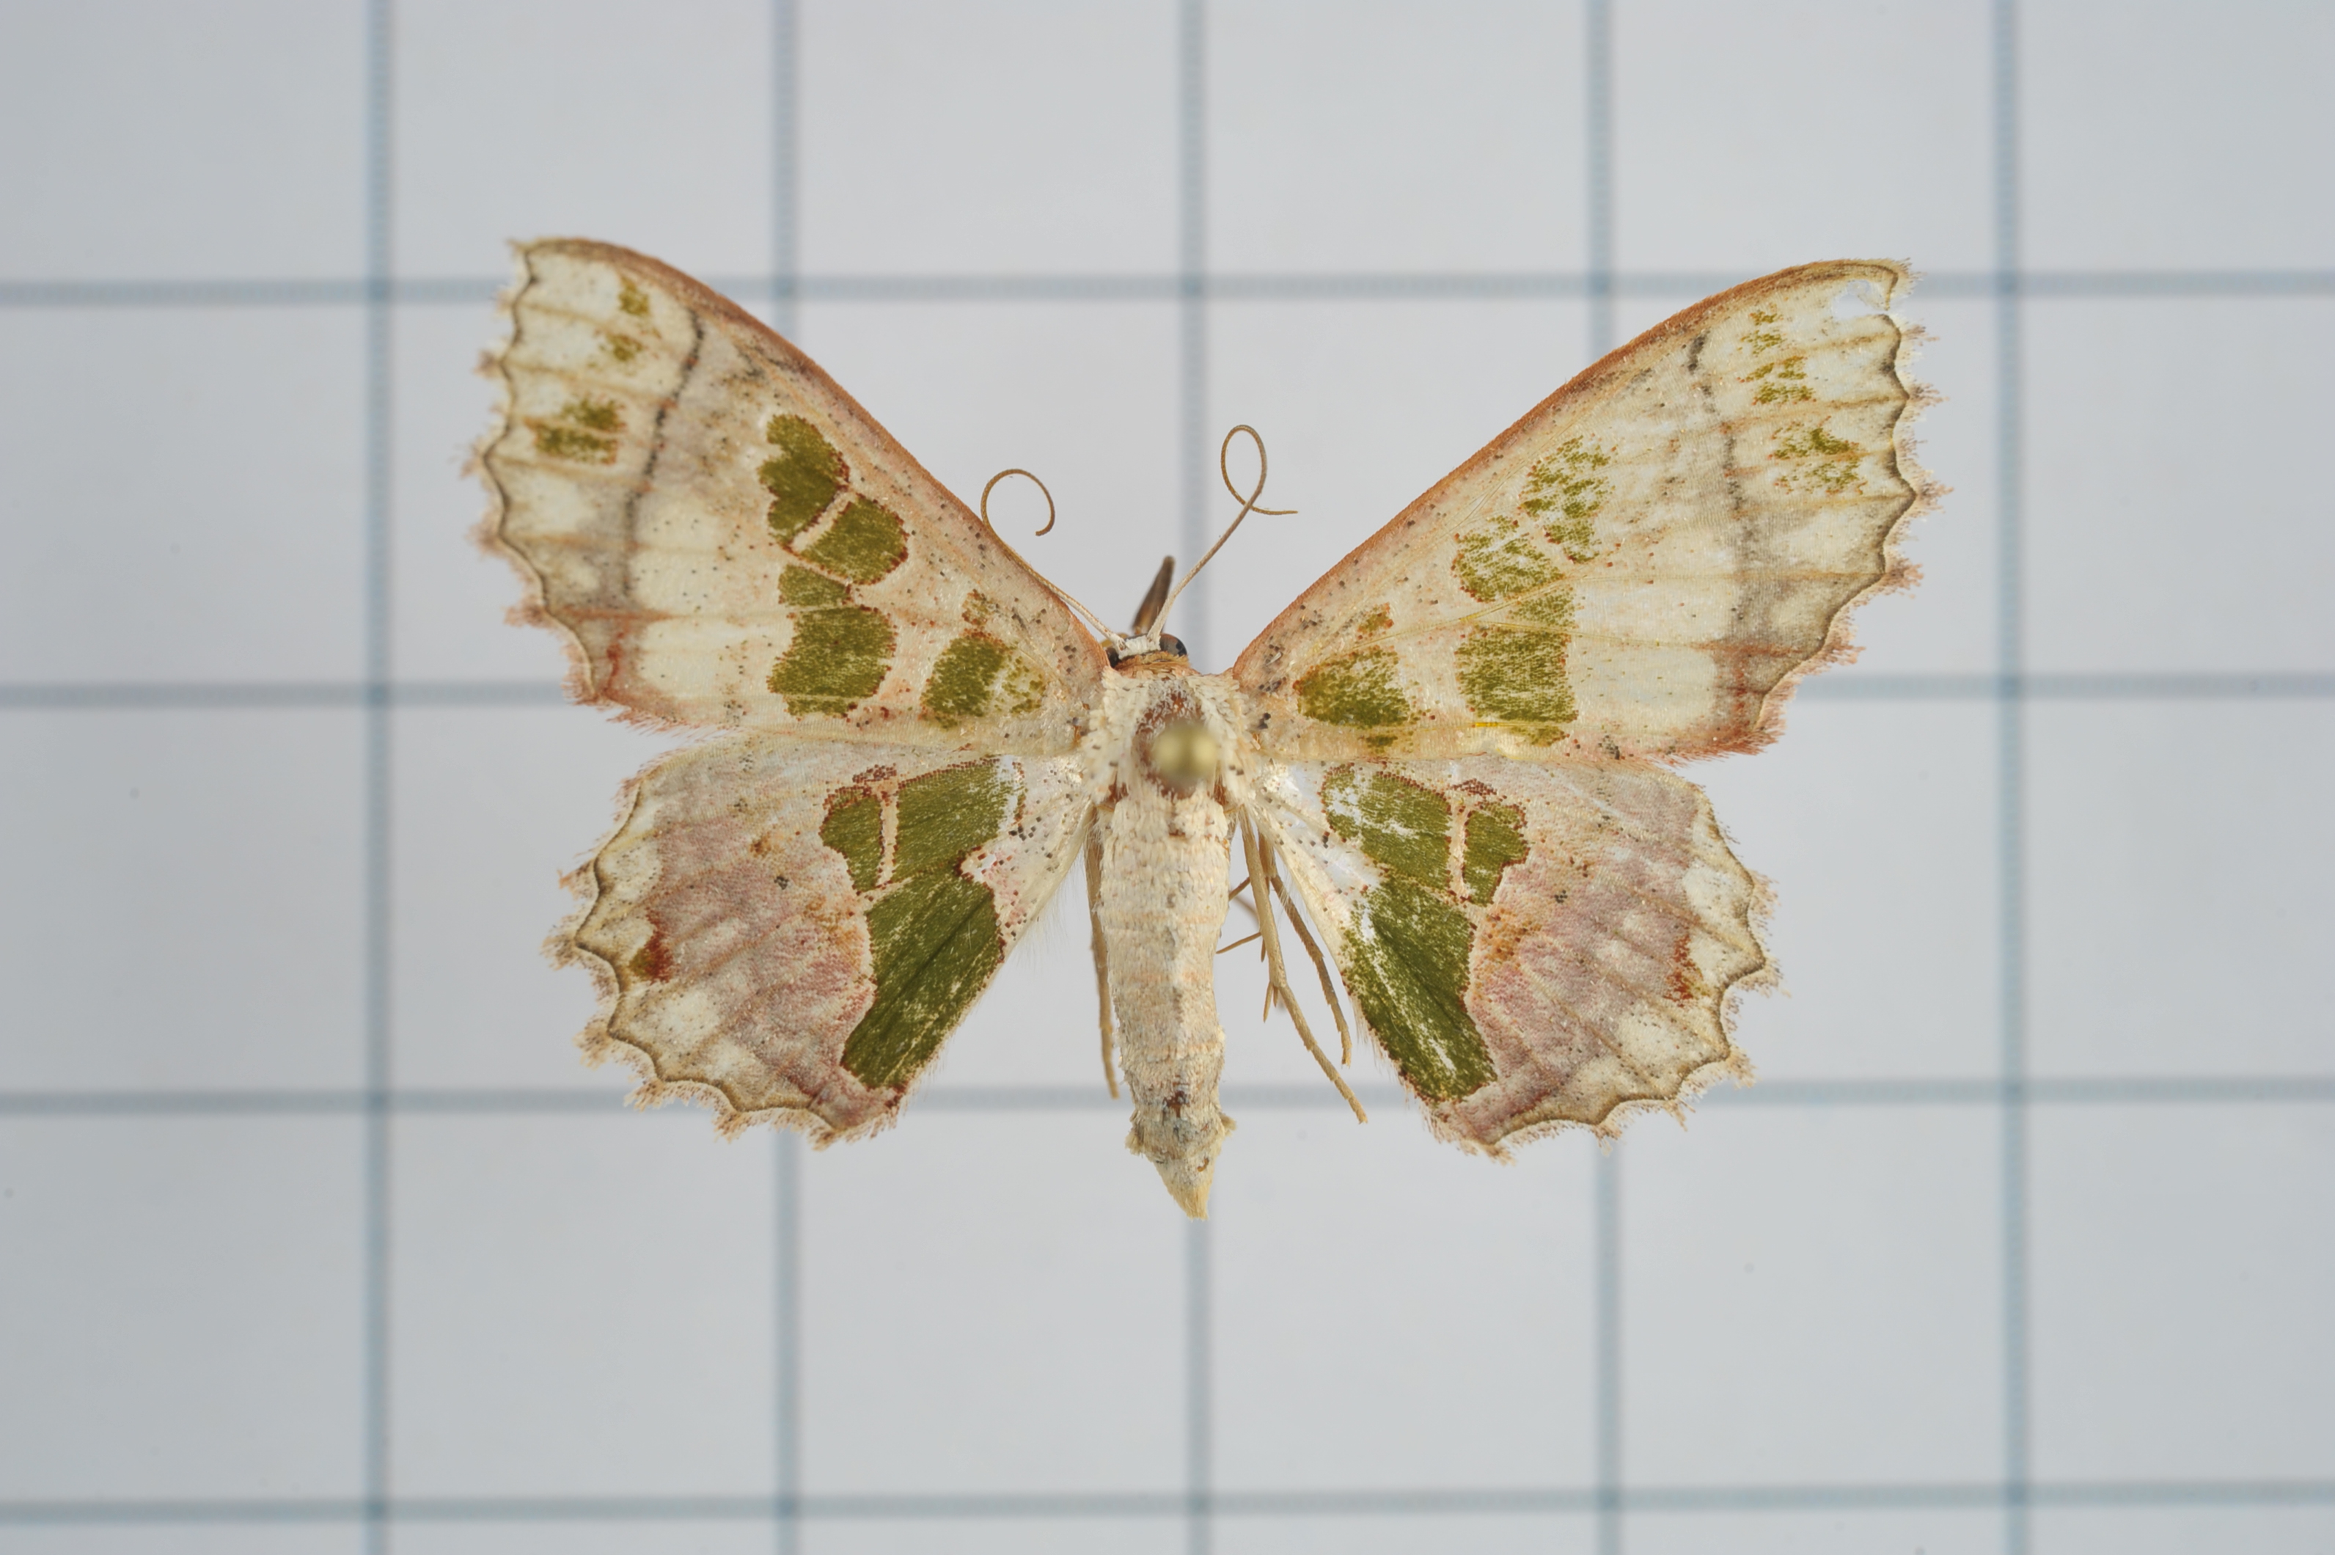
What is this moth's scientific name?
Antitrygodes divisaria perturbata
